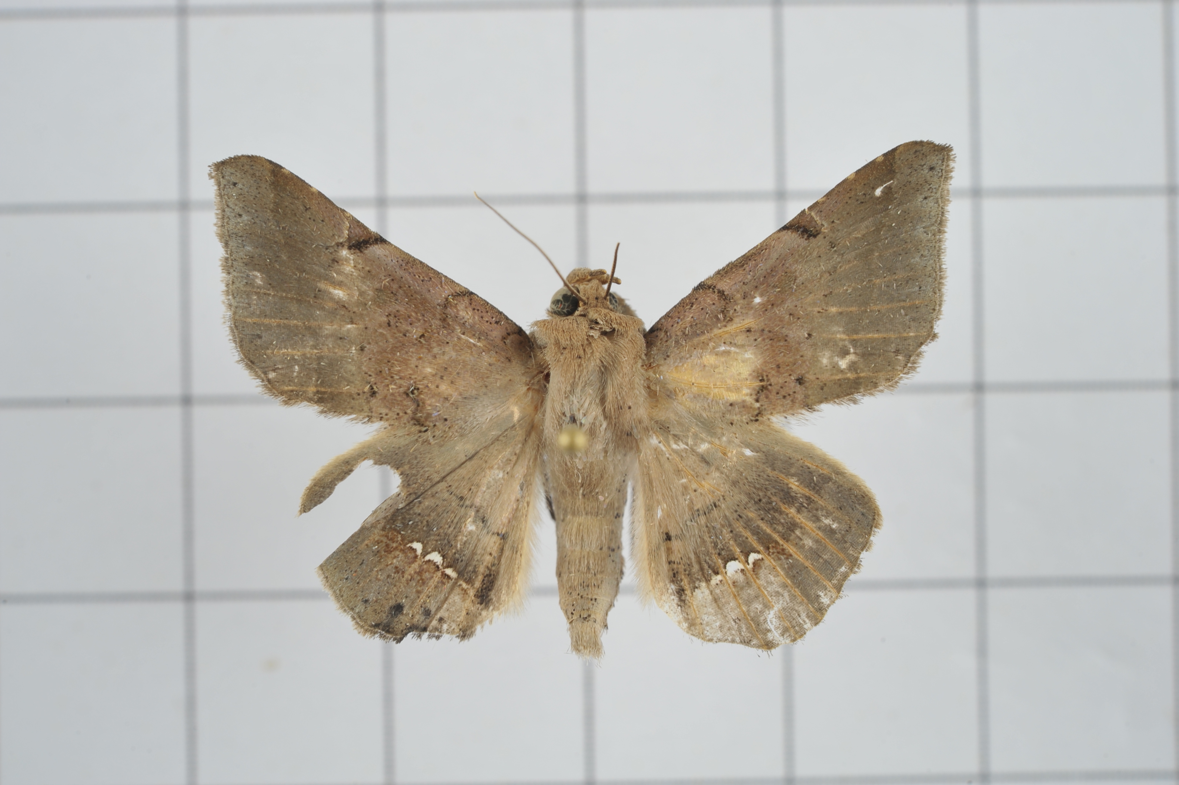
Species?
Macaldenia palumba
